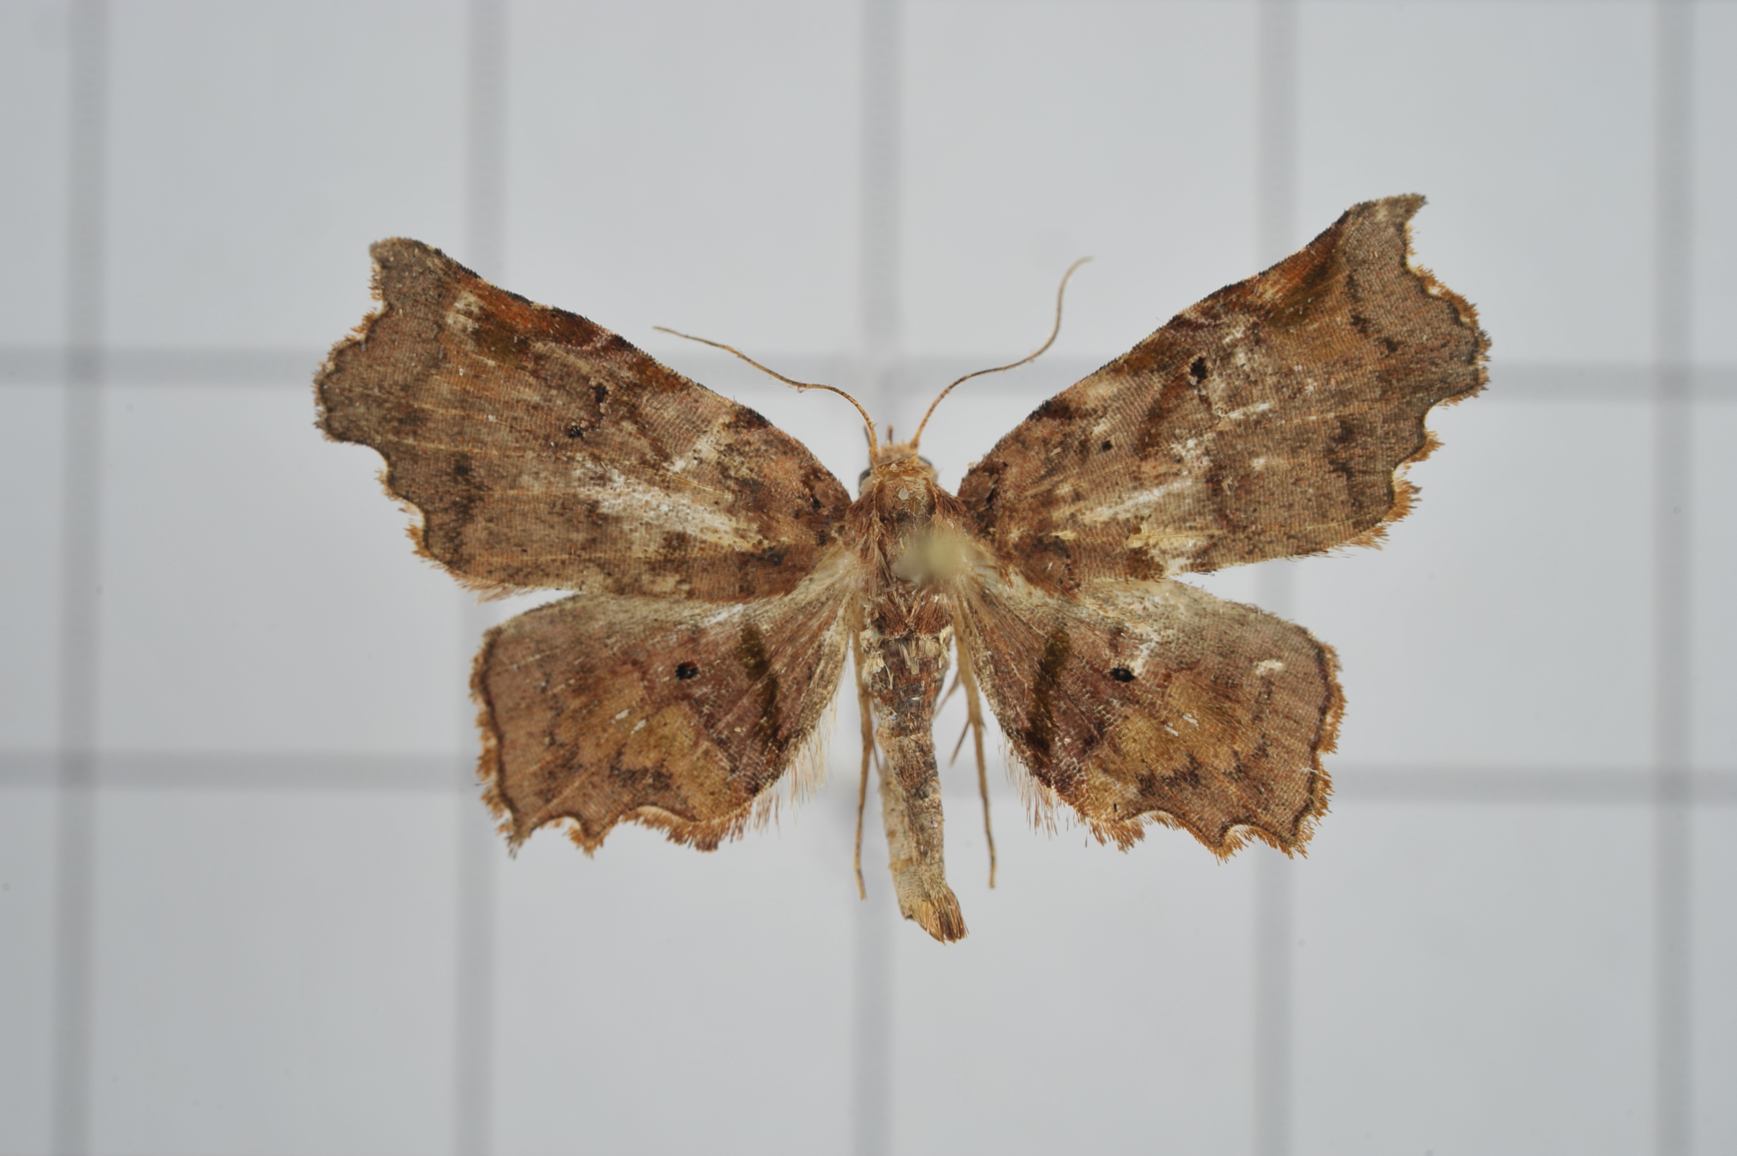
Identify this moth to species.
Aroana baliensis
